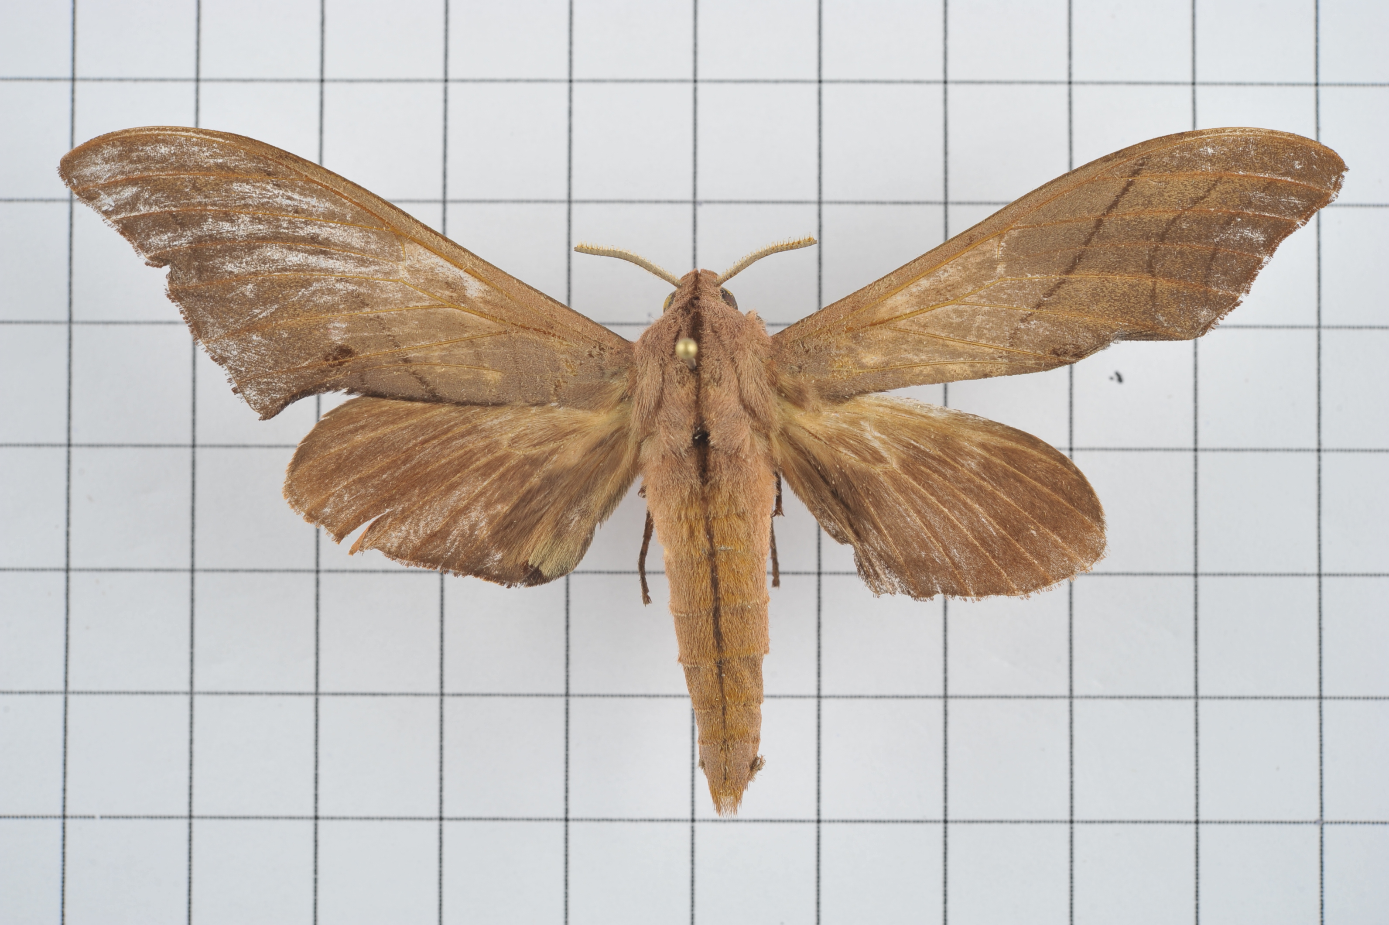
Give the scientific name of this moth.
Marumba cristata bukaiana
